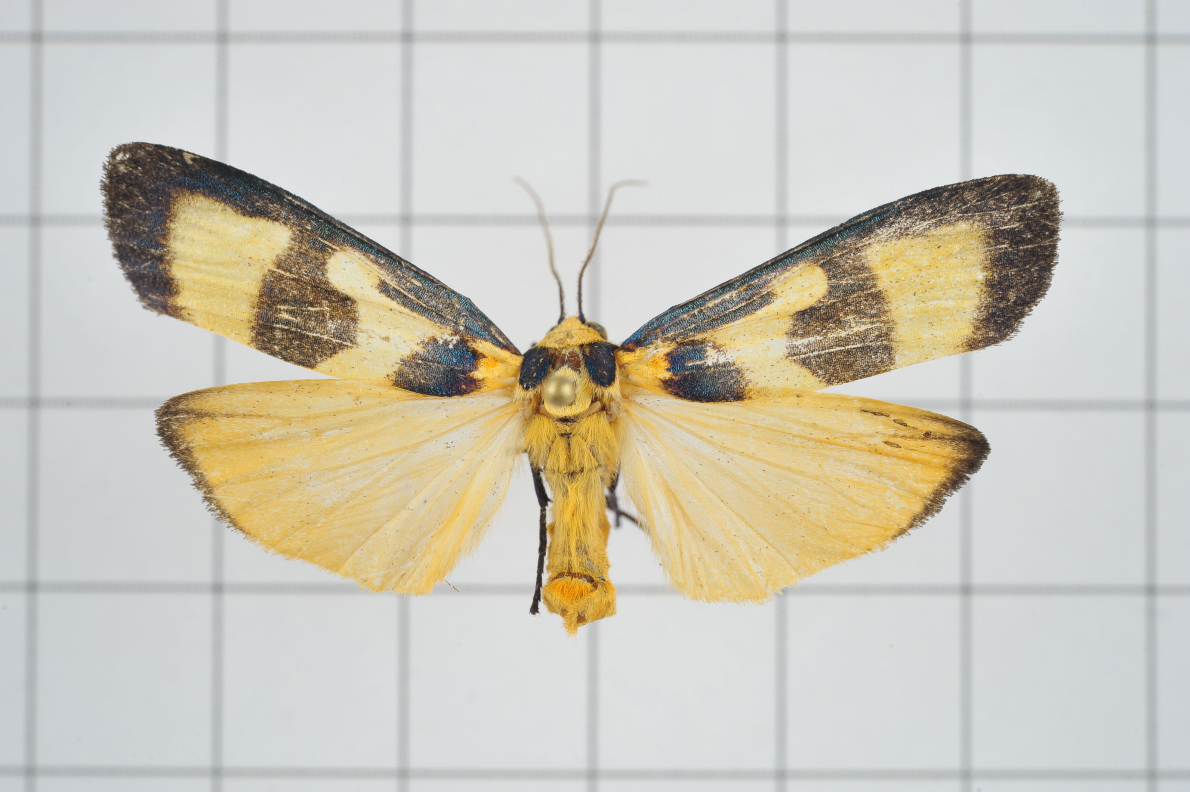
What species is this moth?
Chrysaeglia magnifica
